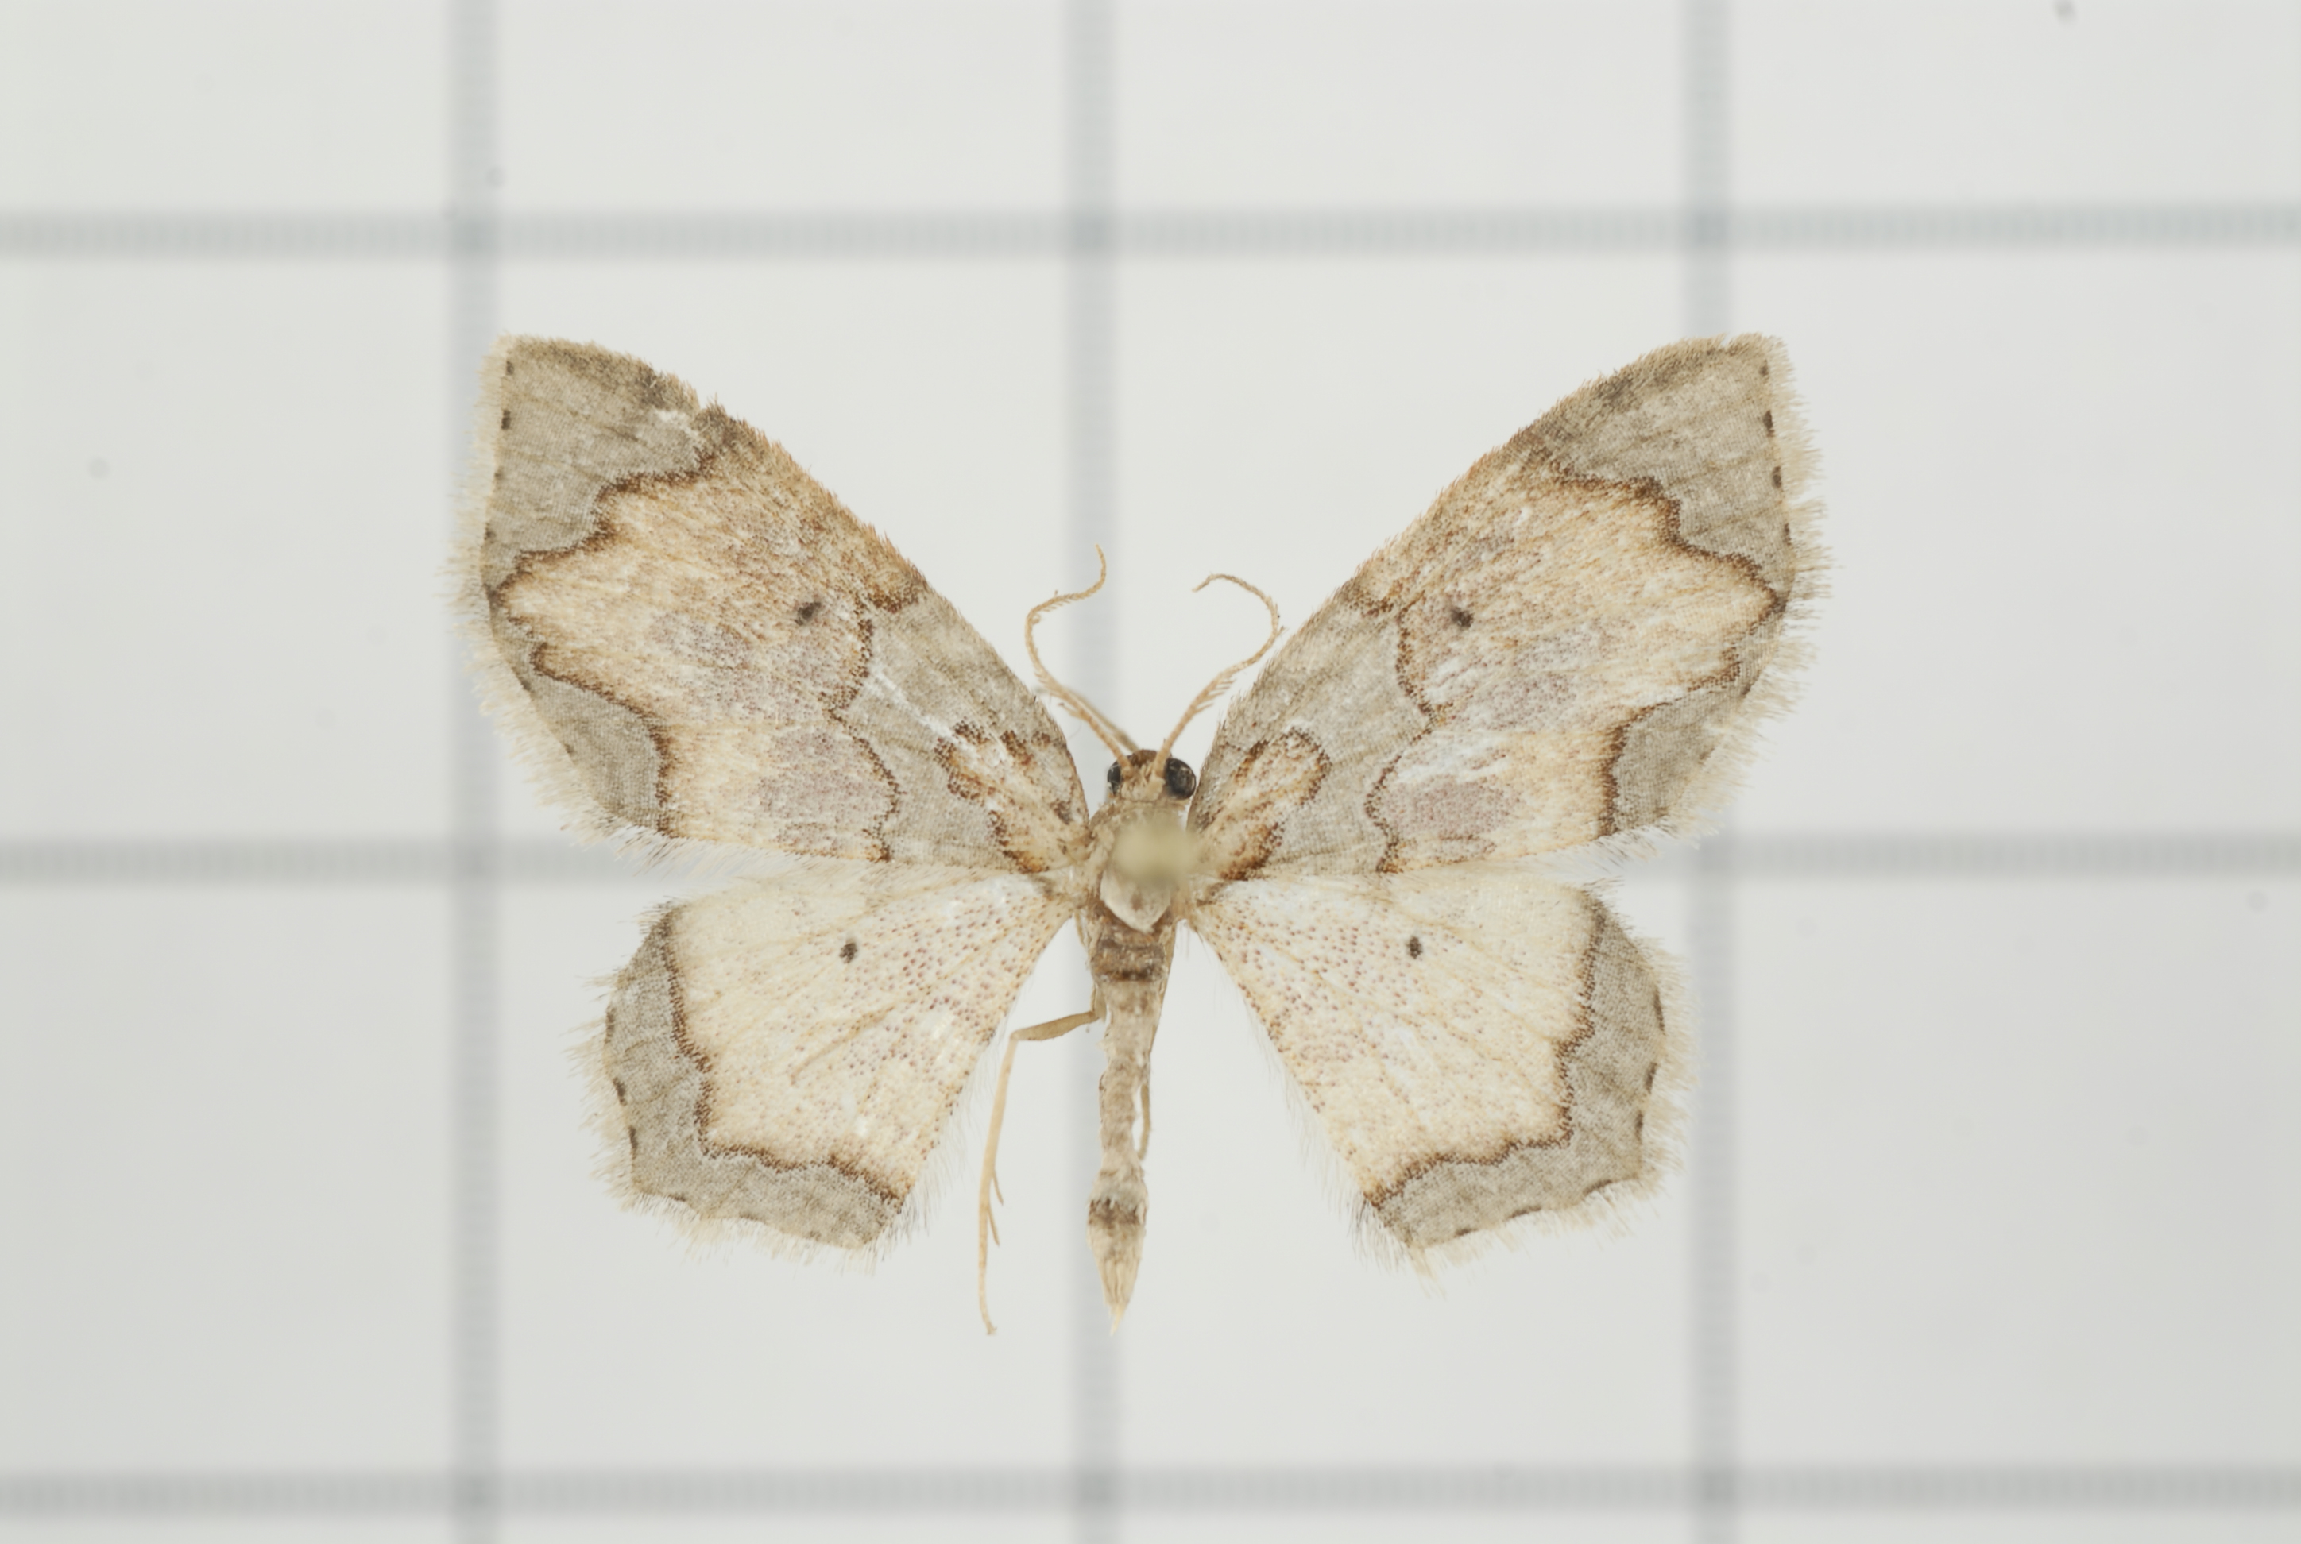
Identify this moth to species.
Palpoctenidia phoenicosoma semilauta
